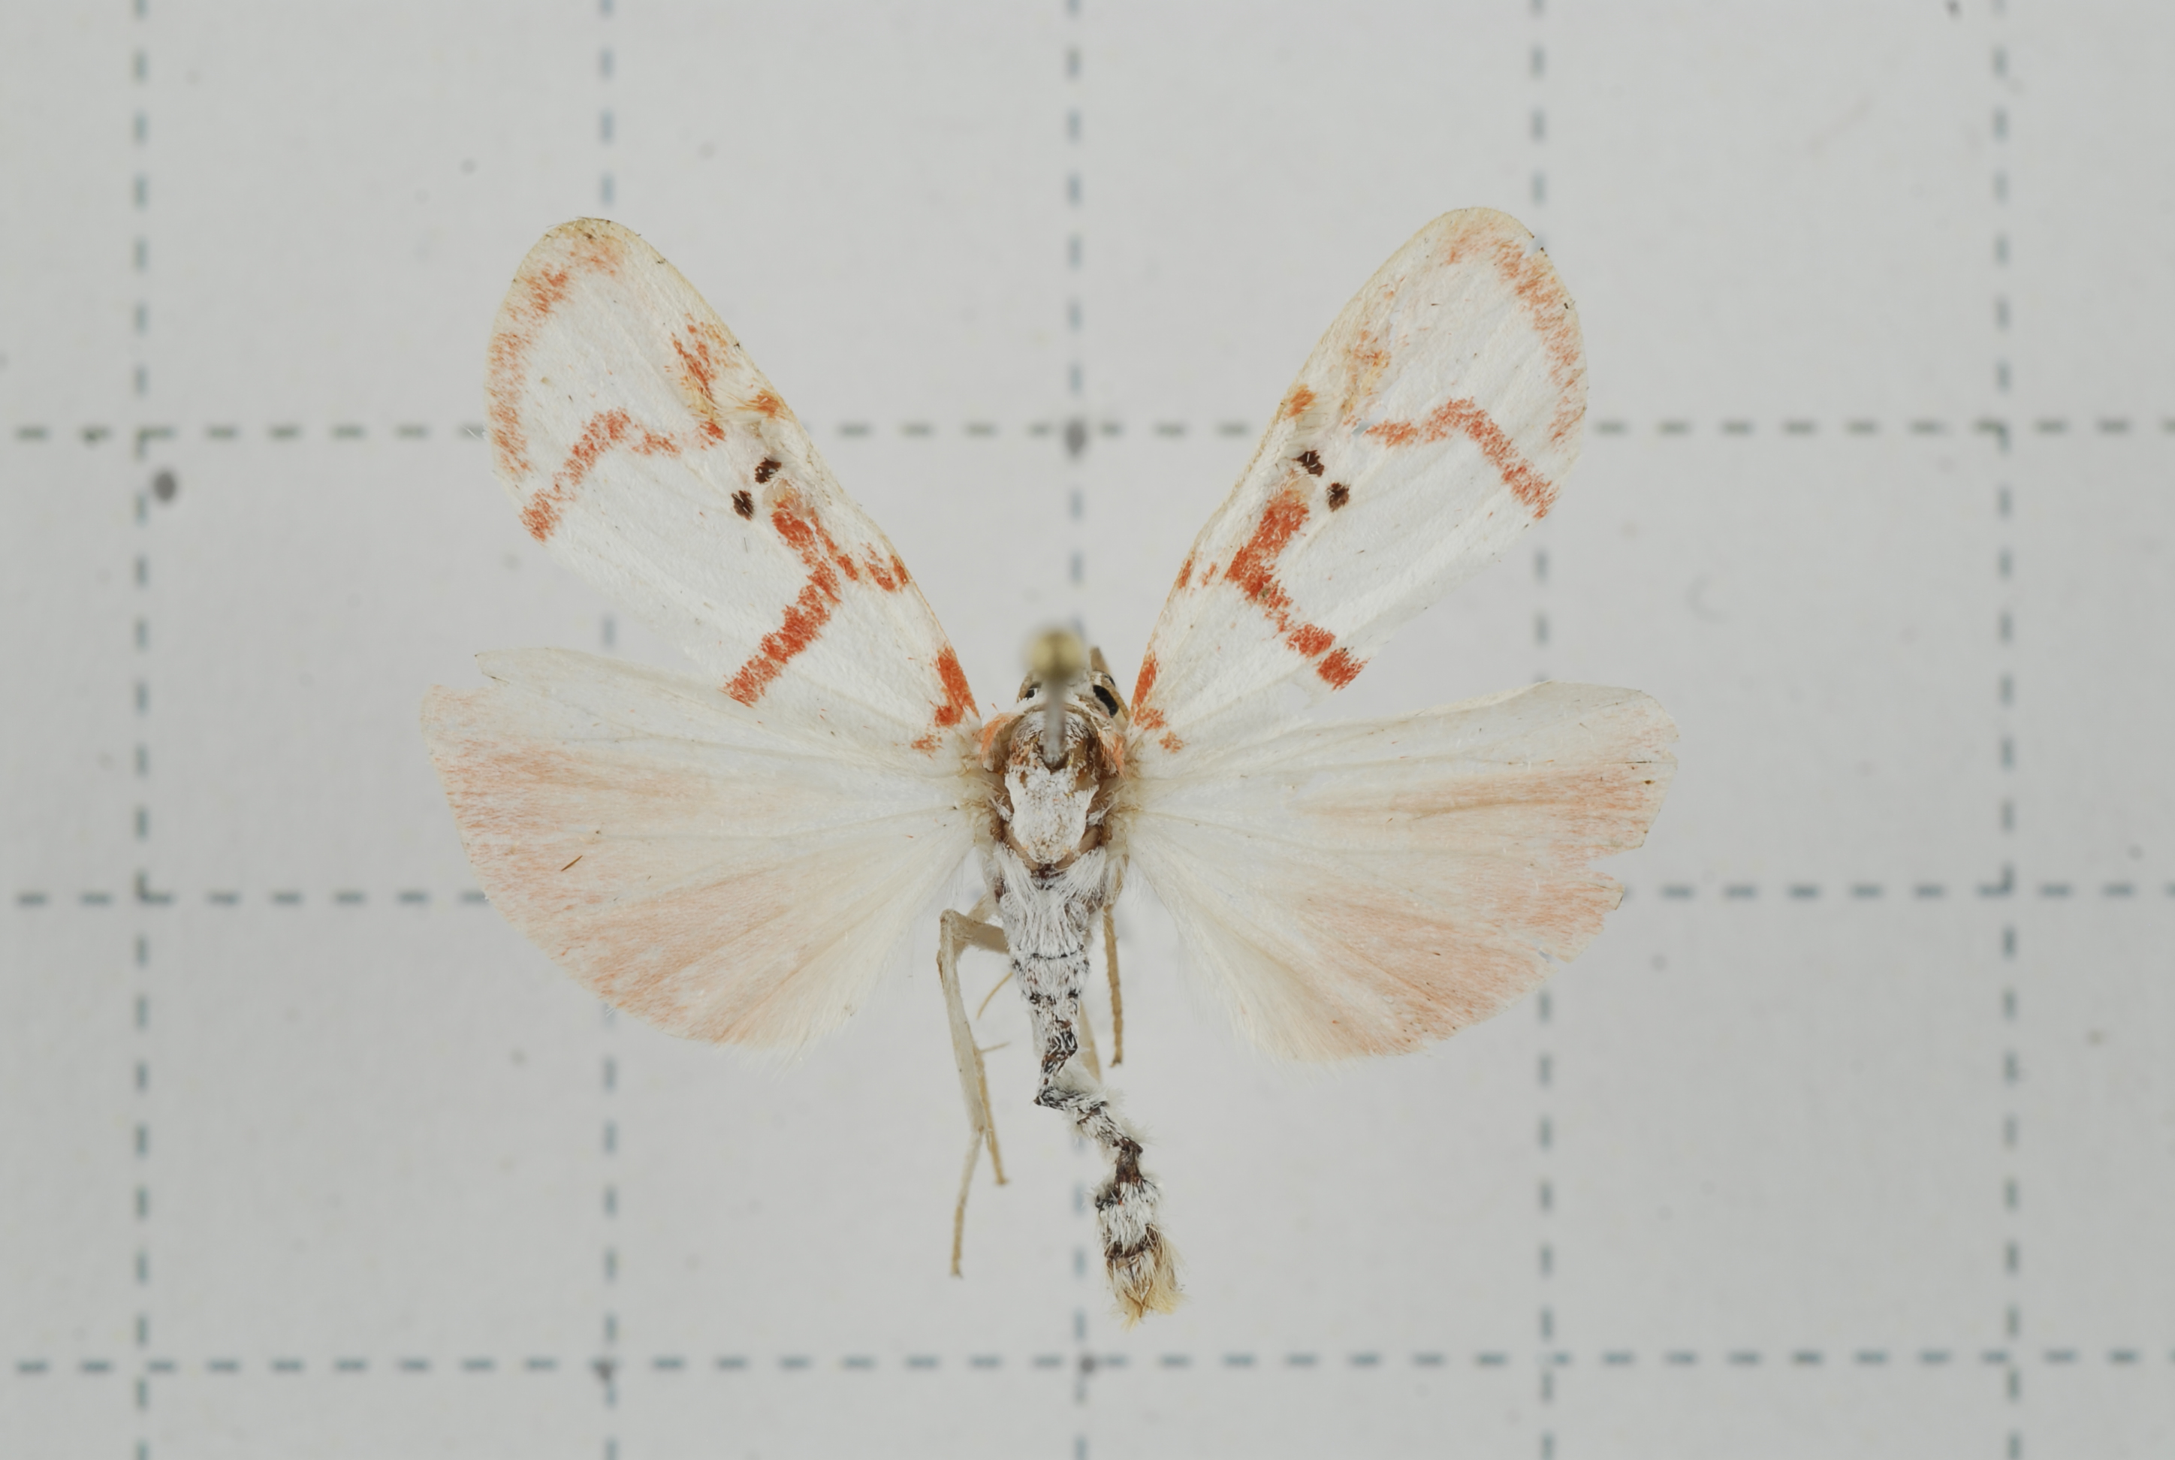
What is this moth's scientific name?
Cyana hamata hamata
